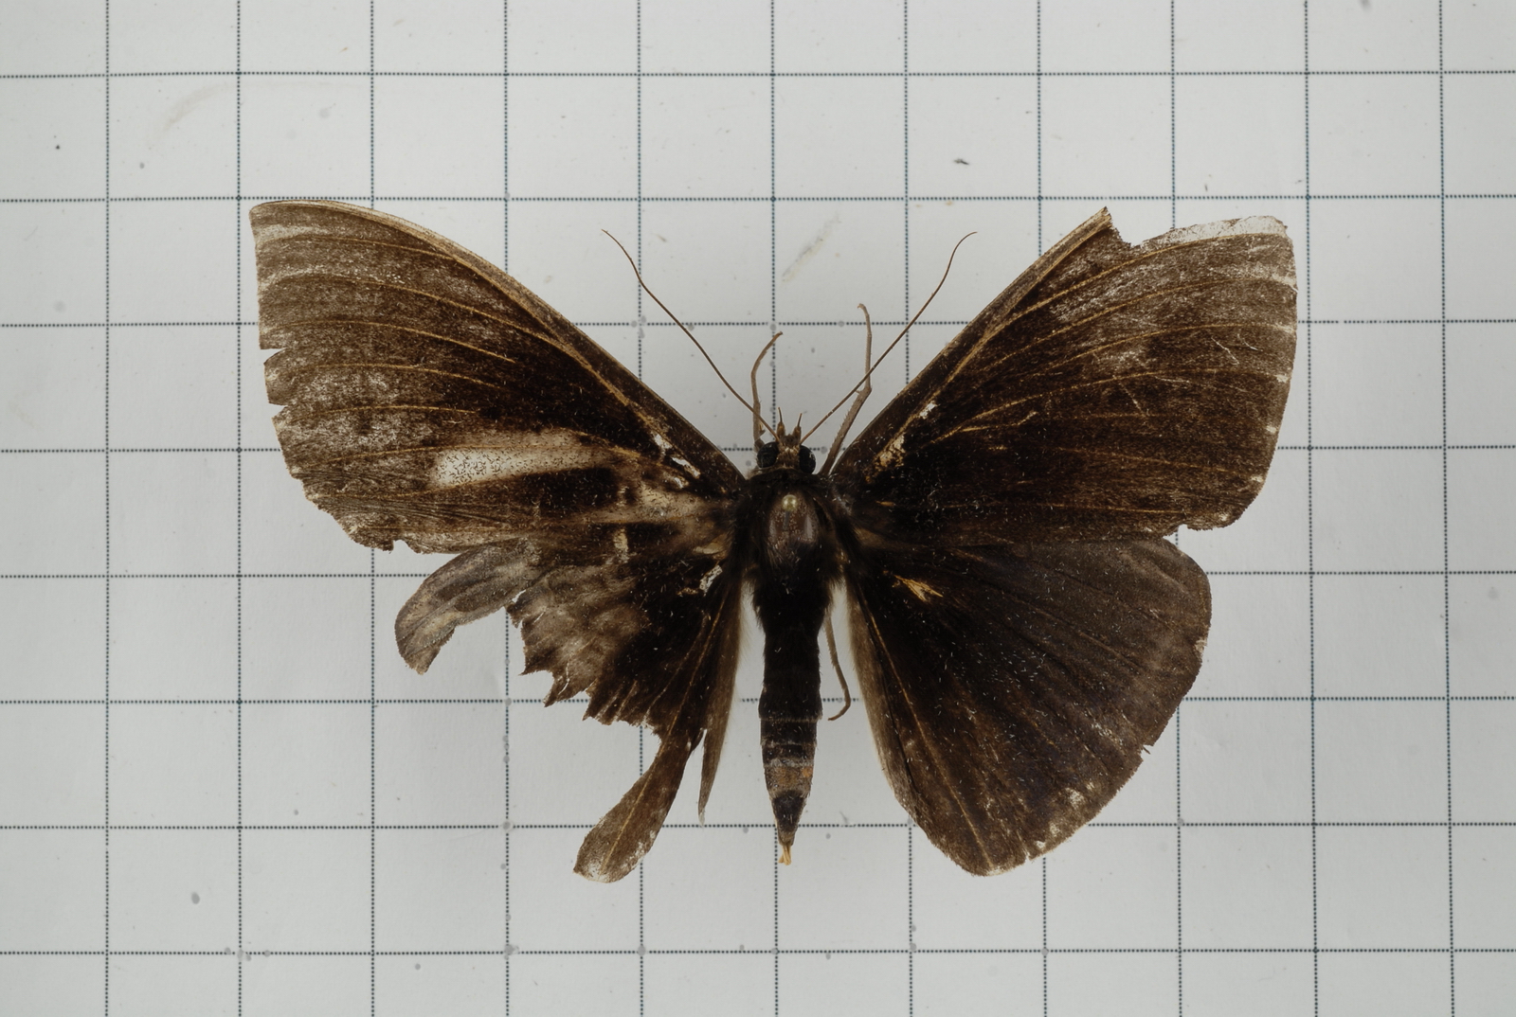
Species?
Lygniodes hypoleuca
